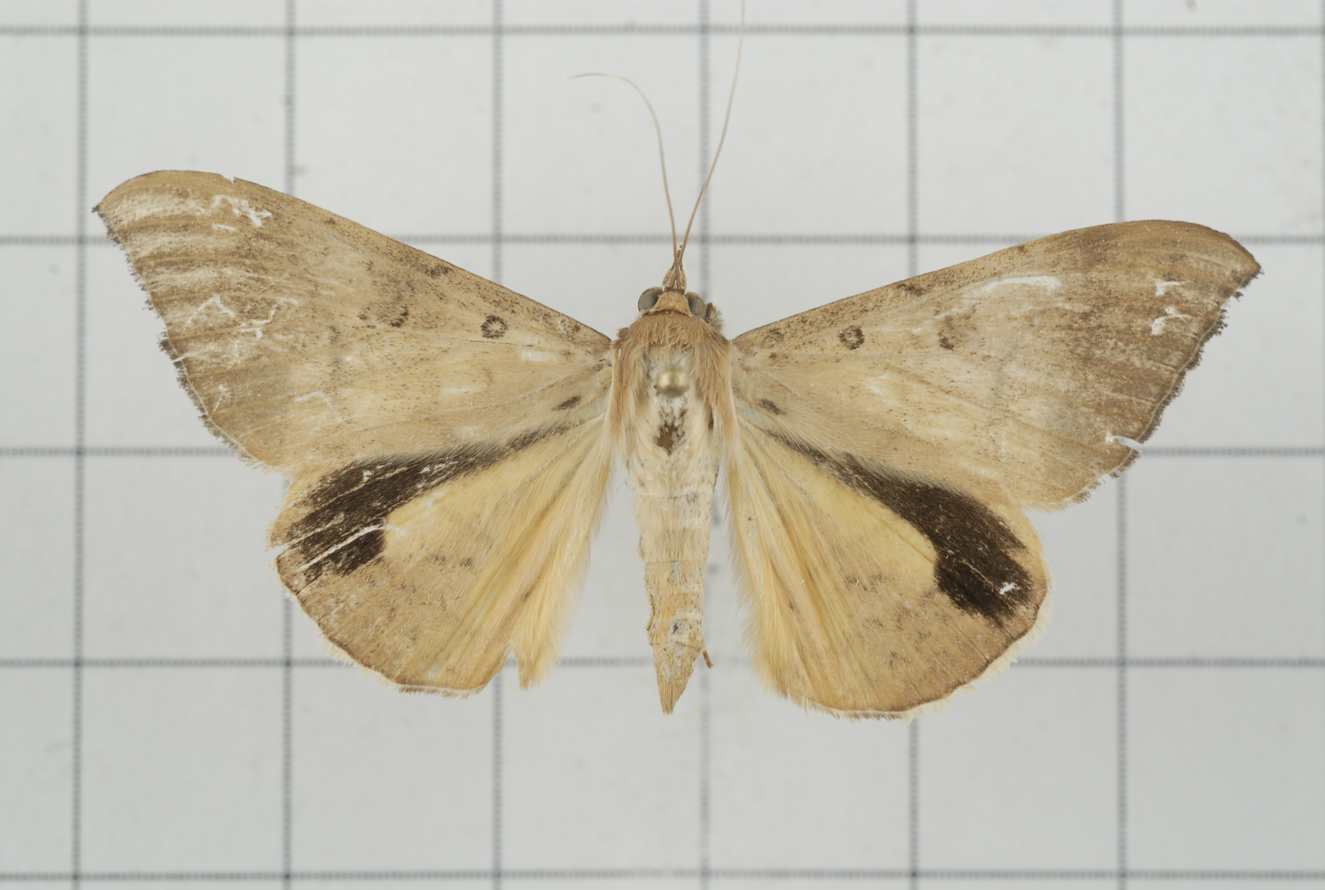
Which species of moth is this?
Oxyodes scrobiculata
